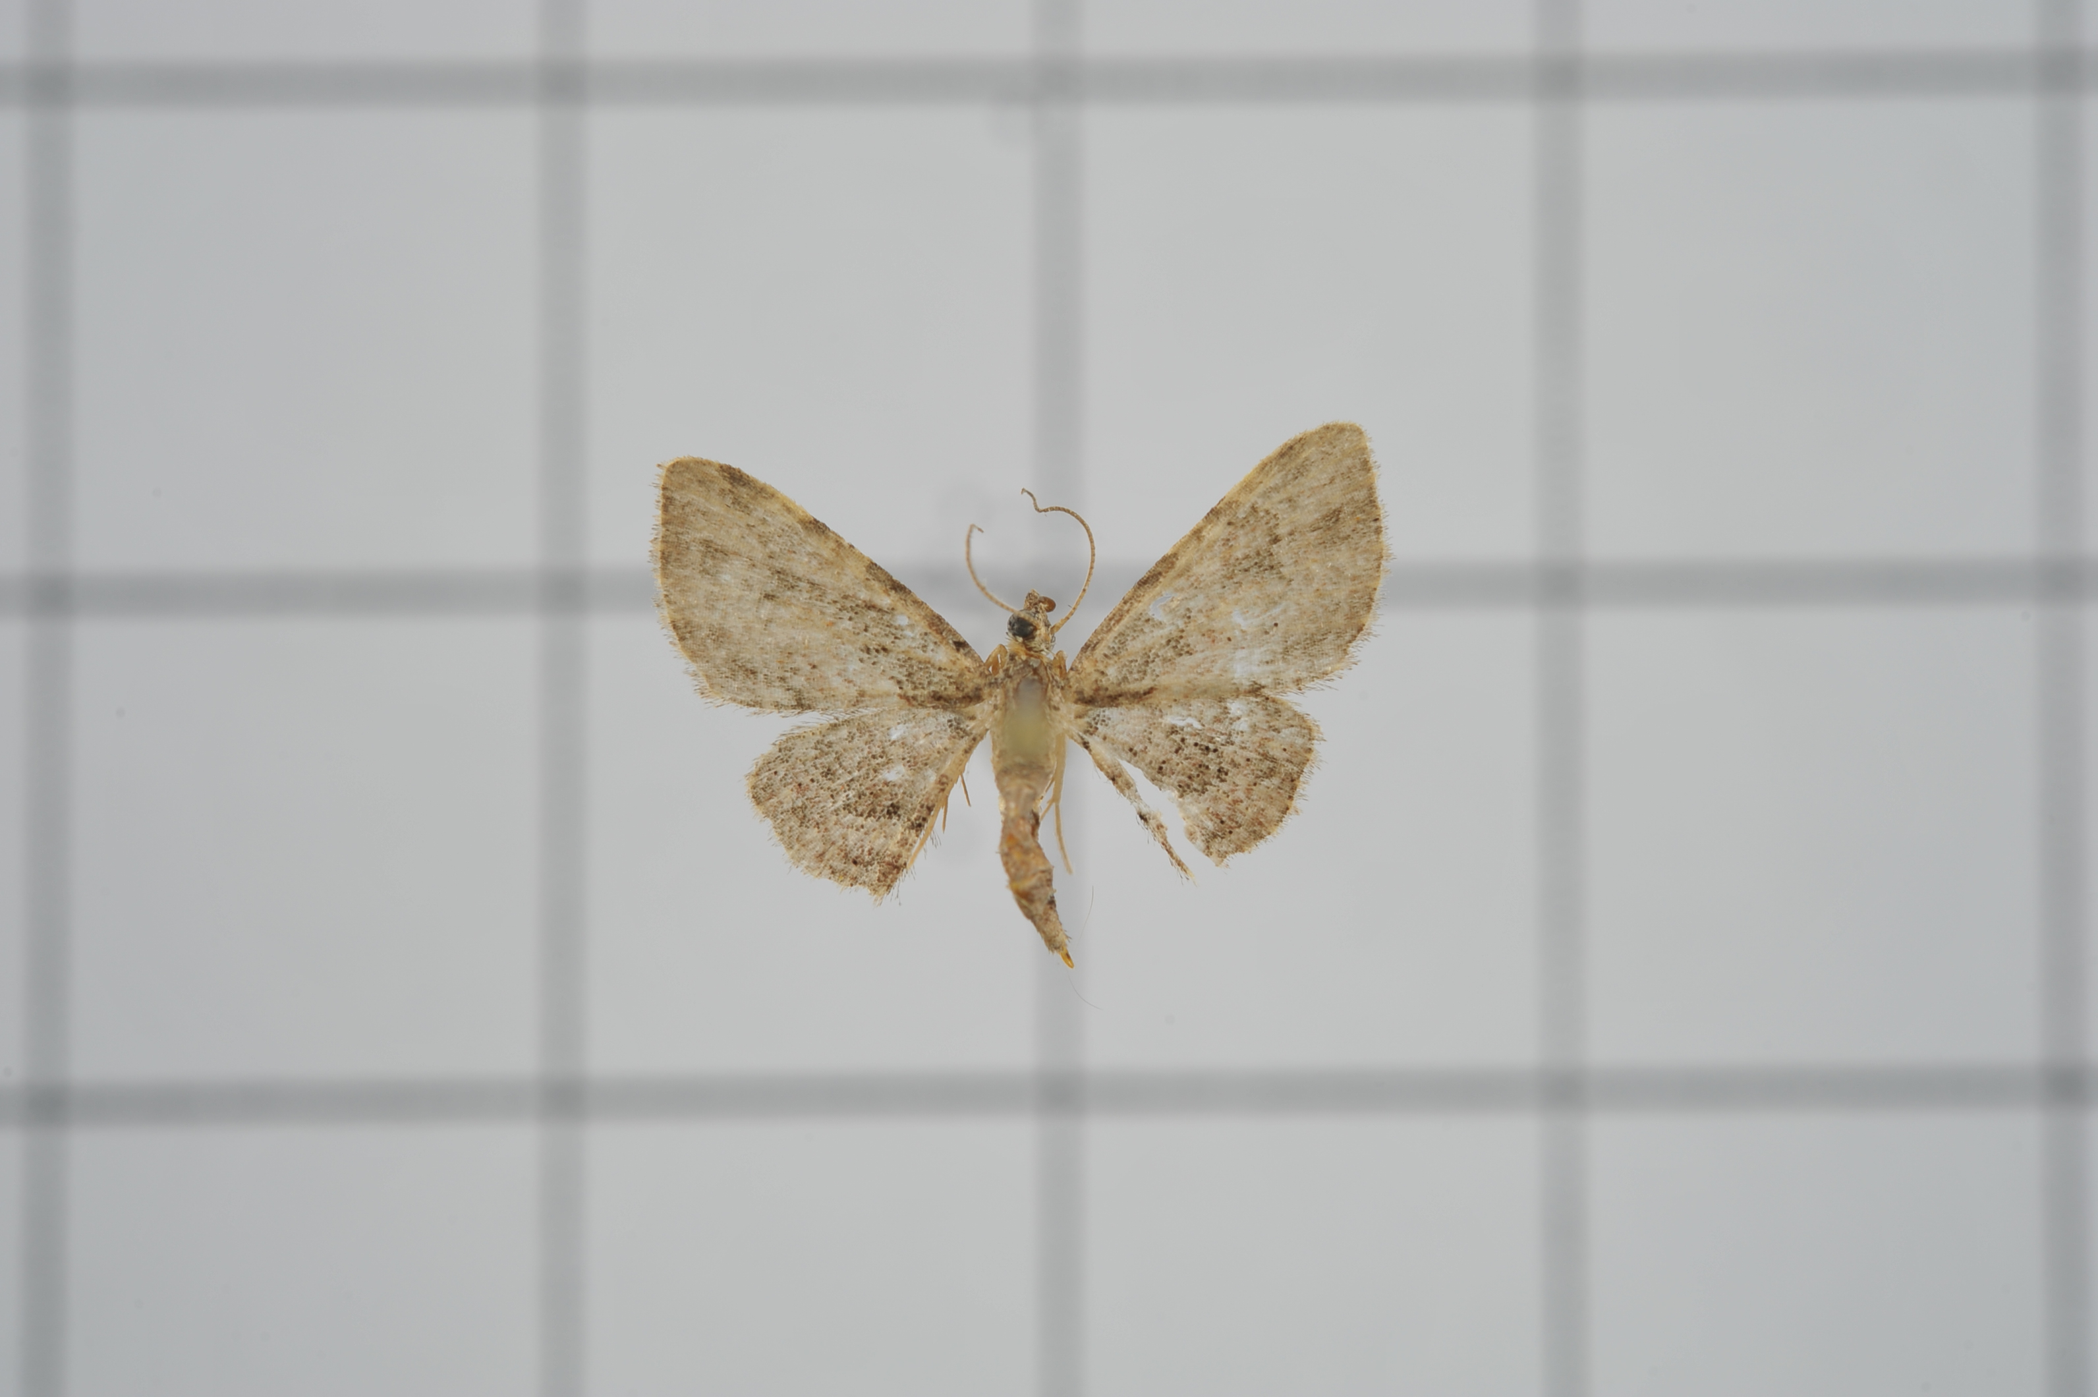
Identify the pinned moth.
Glaucoclystis satoi
